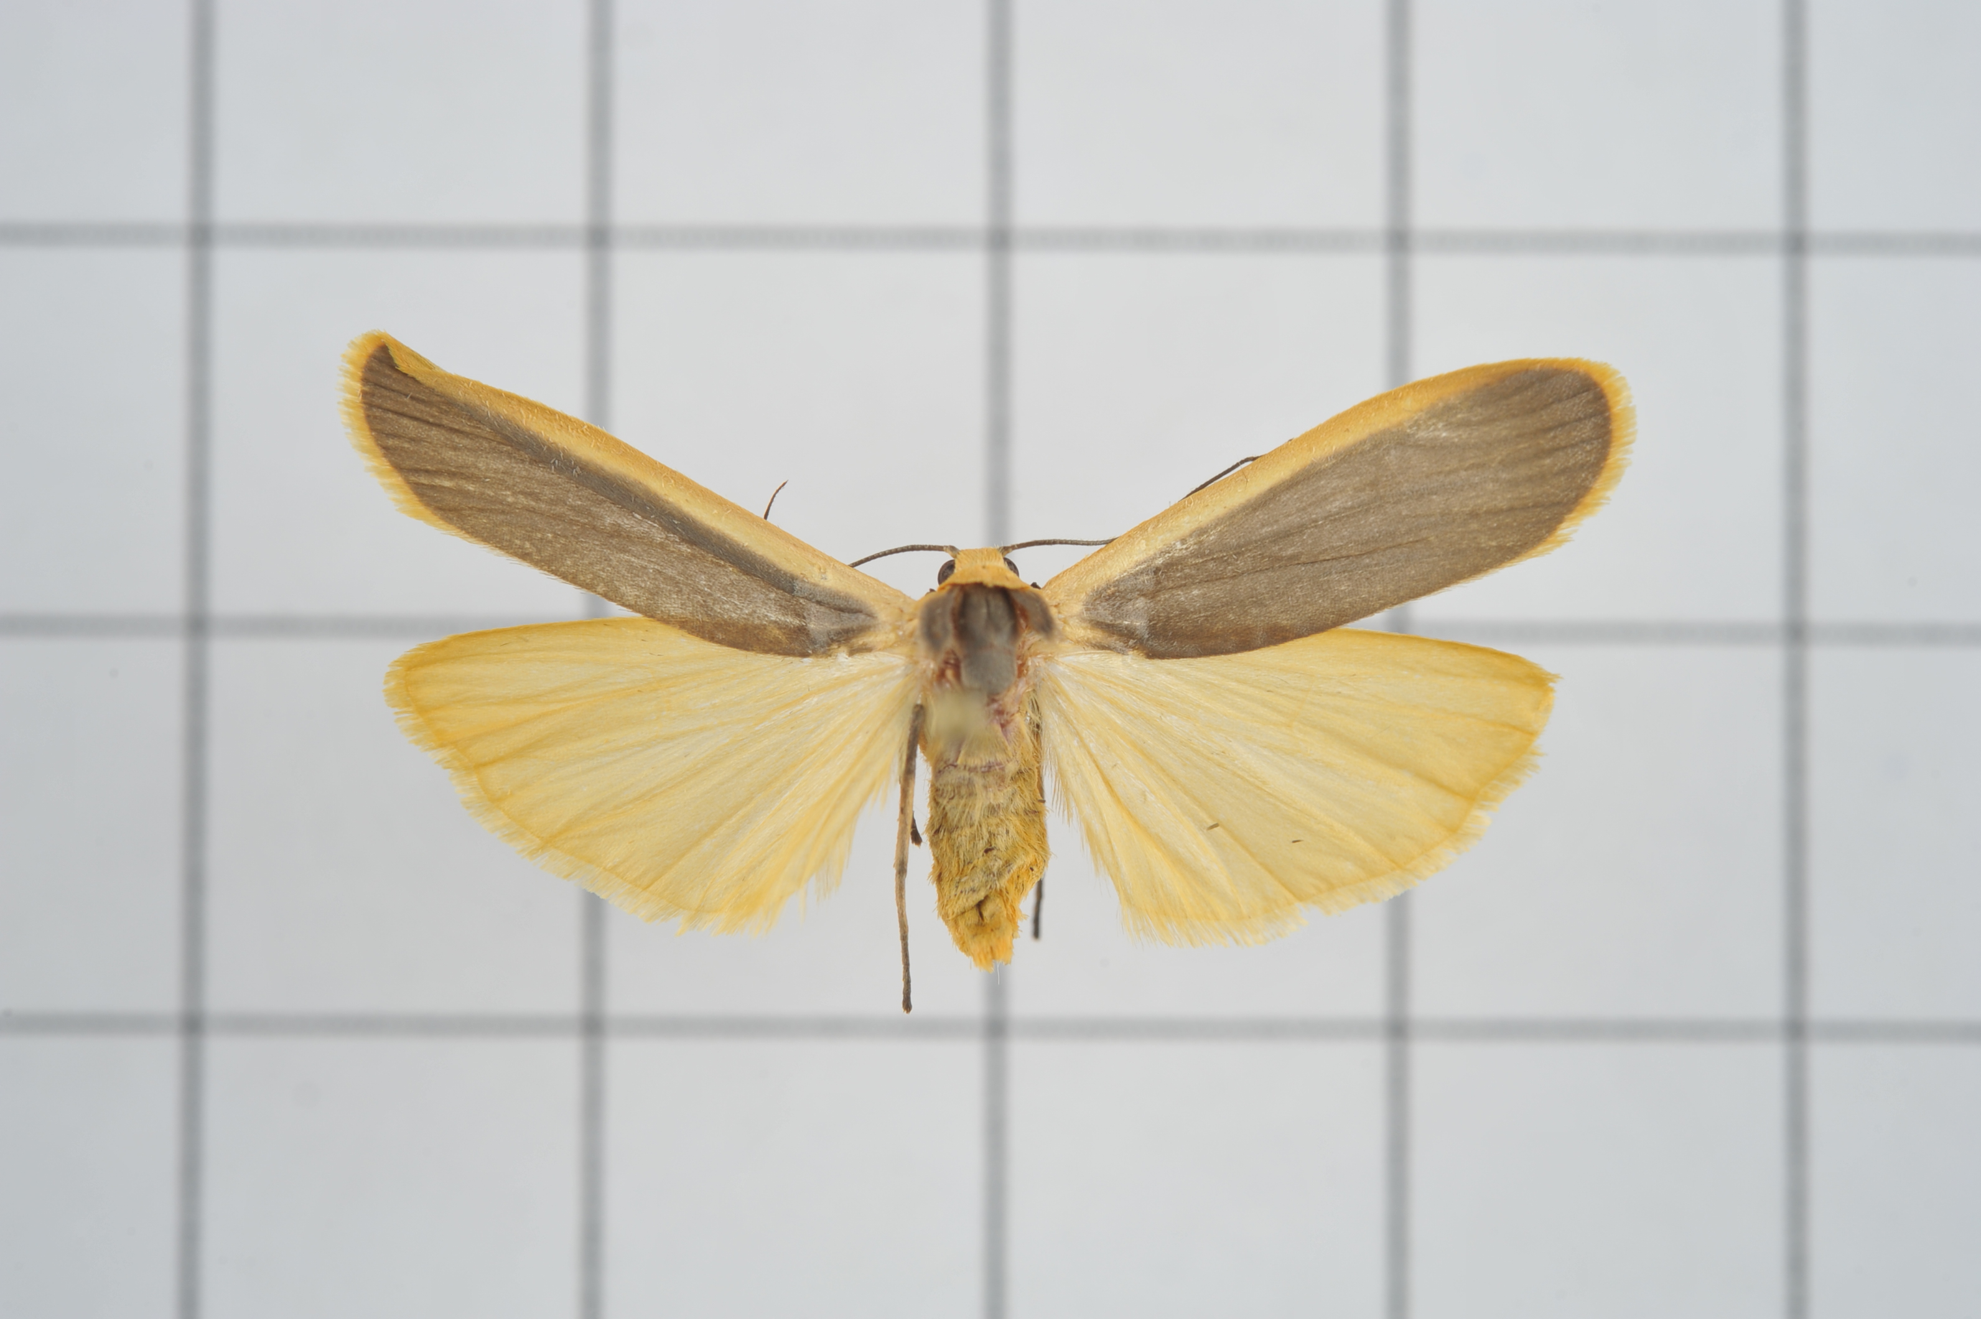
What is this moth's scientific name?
Brunia antica
